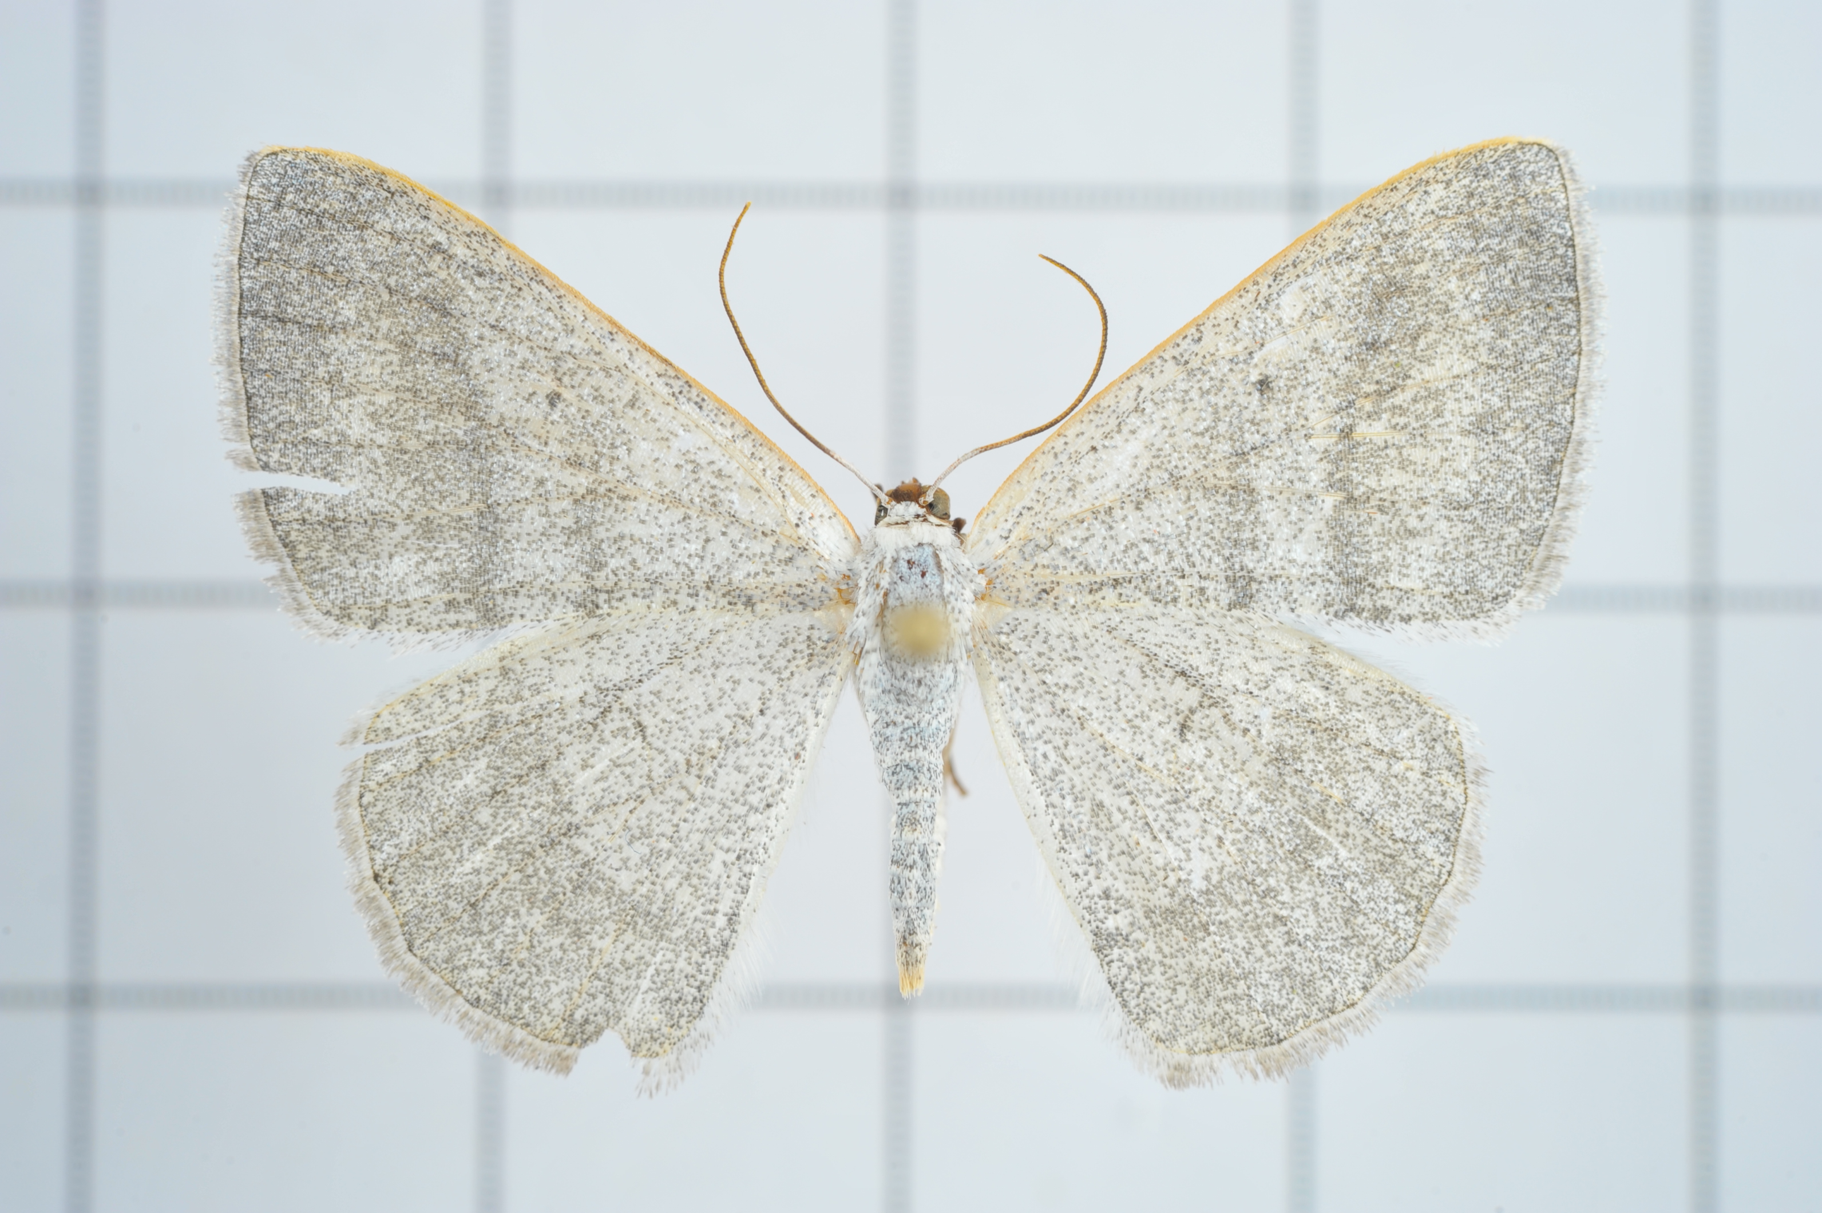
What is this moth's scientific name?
Lomographa platyleucata marginata
